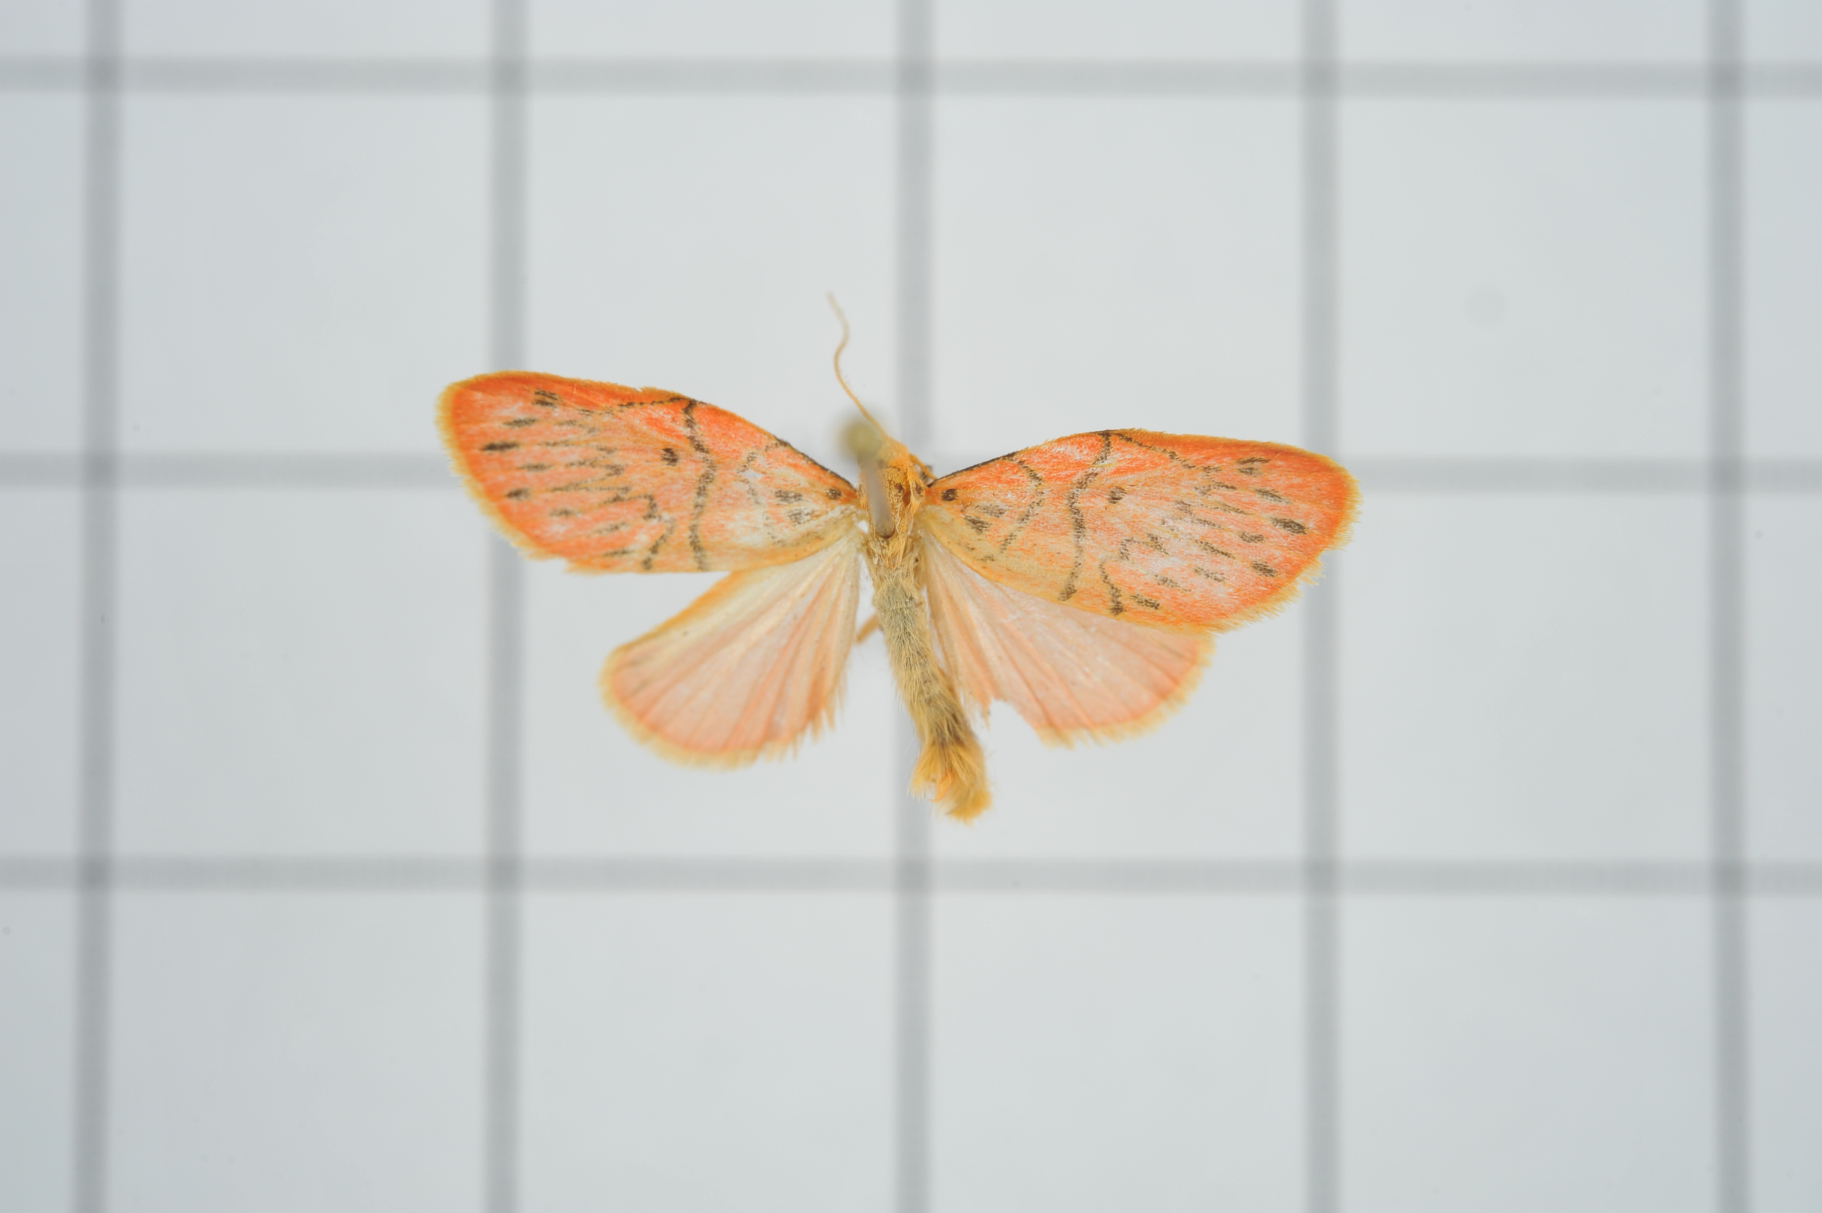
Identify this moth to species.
Aberrasine lichenshihi
